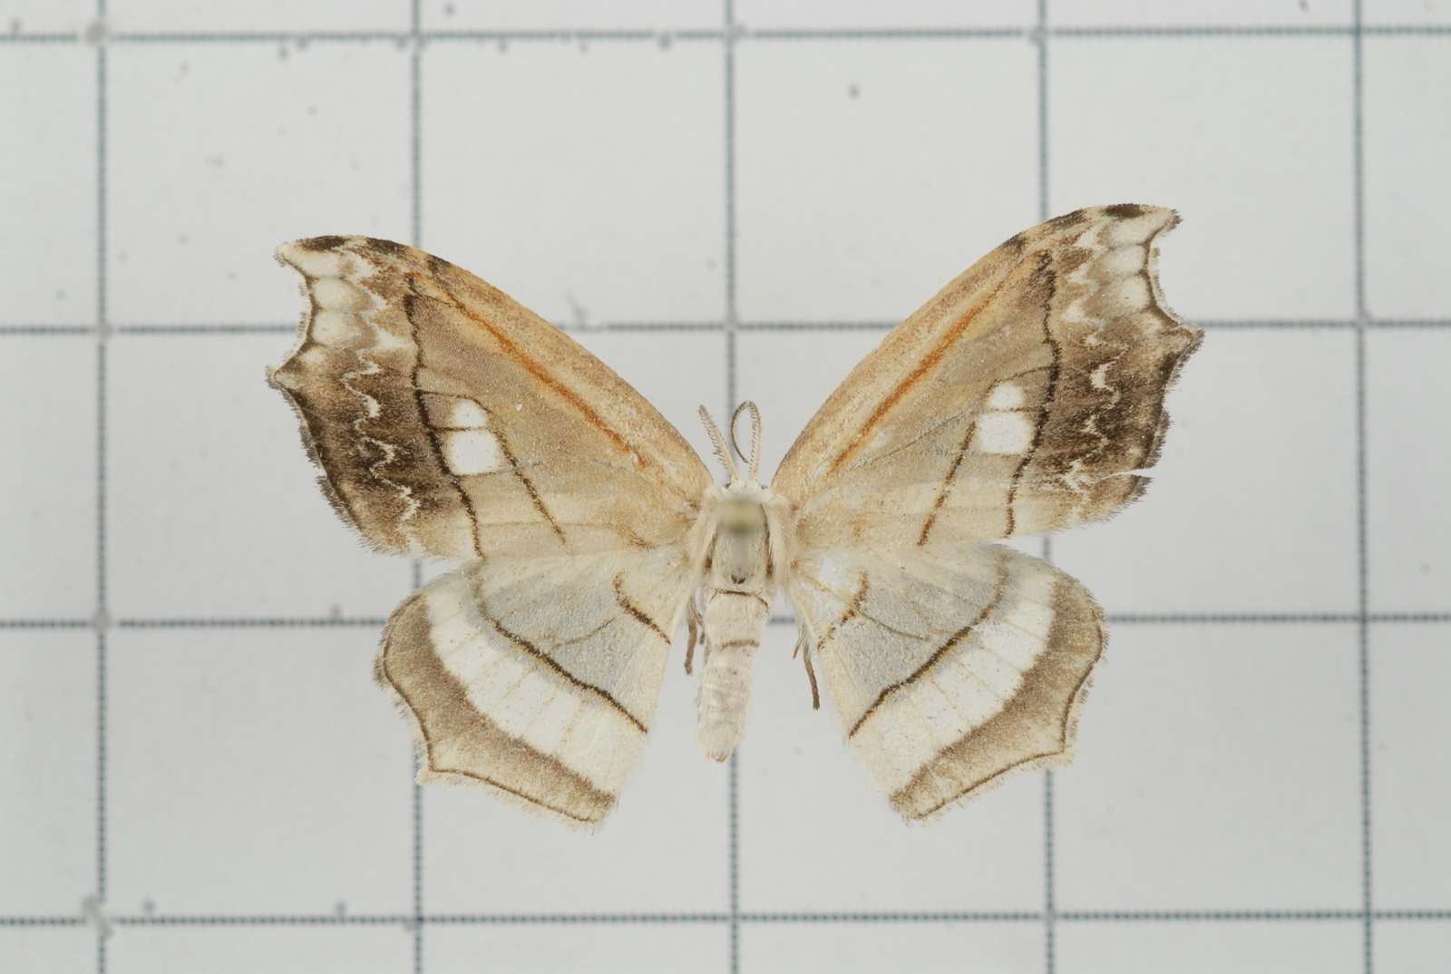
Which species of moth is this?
Leucoblepsis taiwanensis
